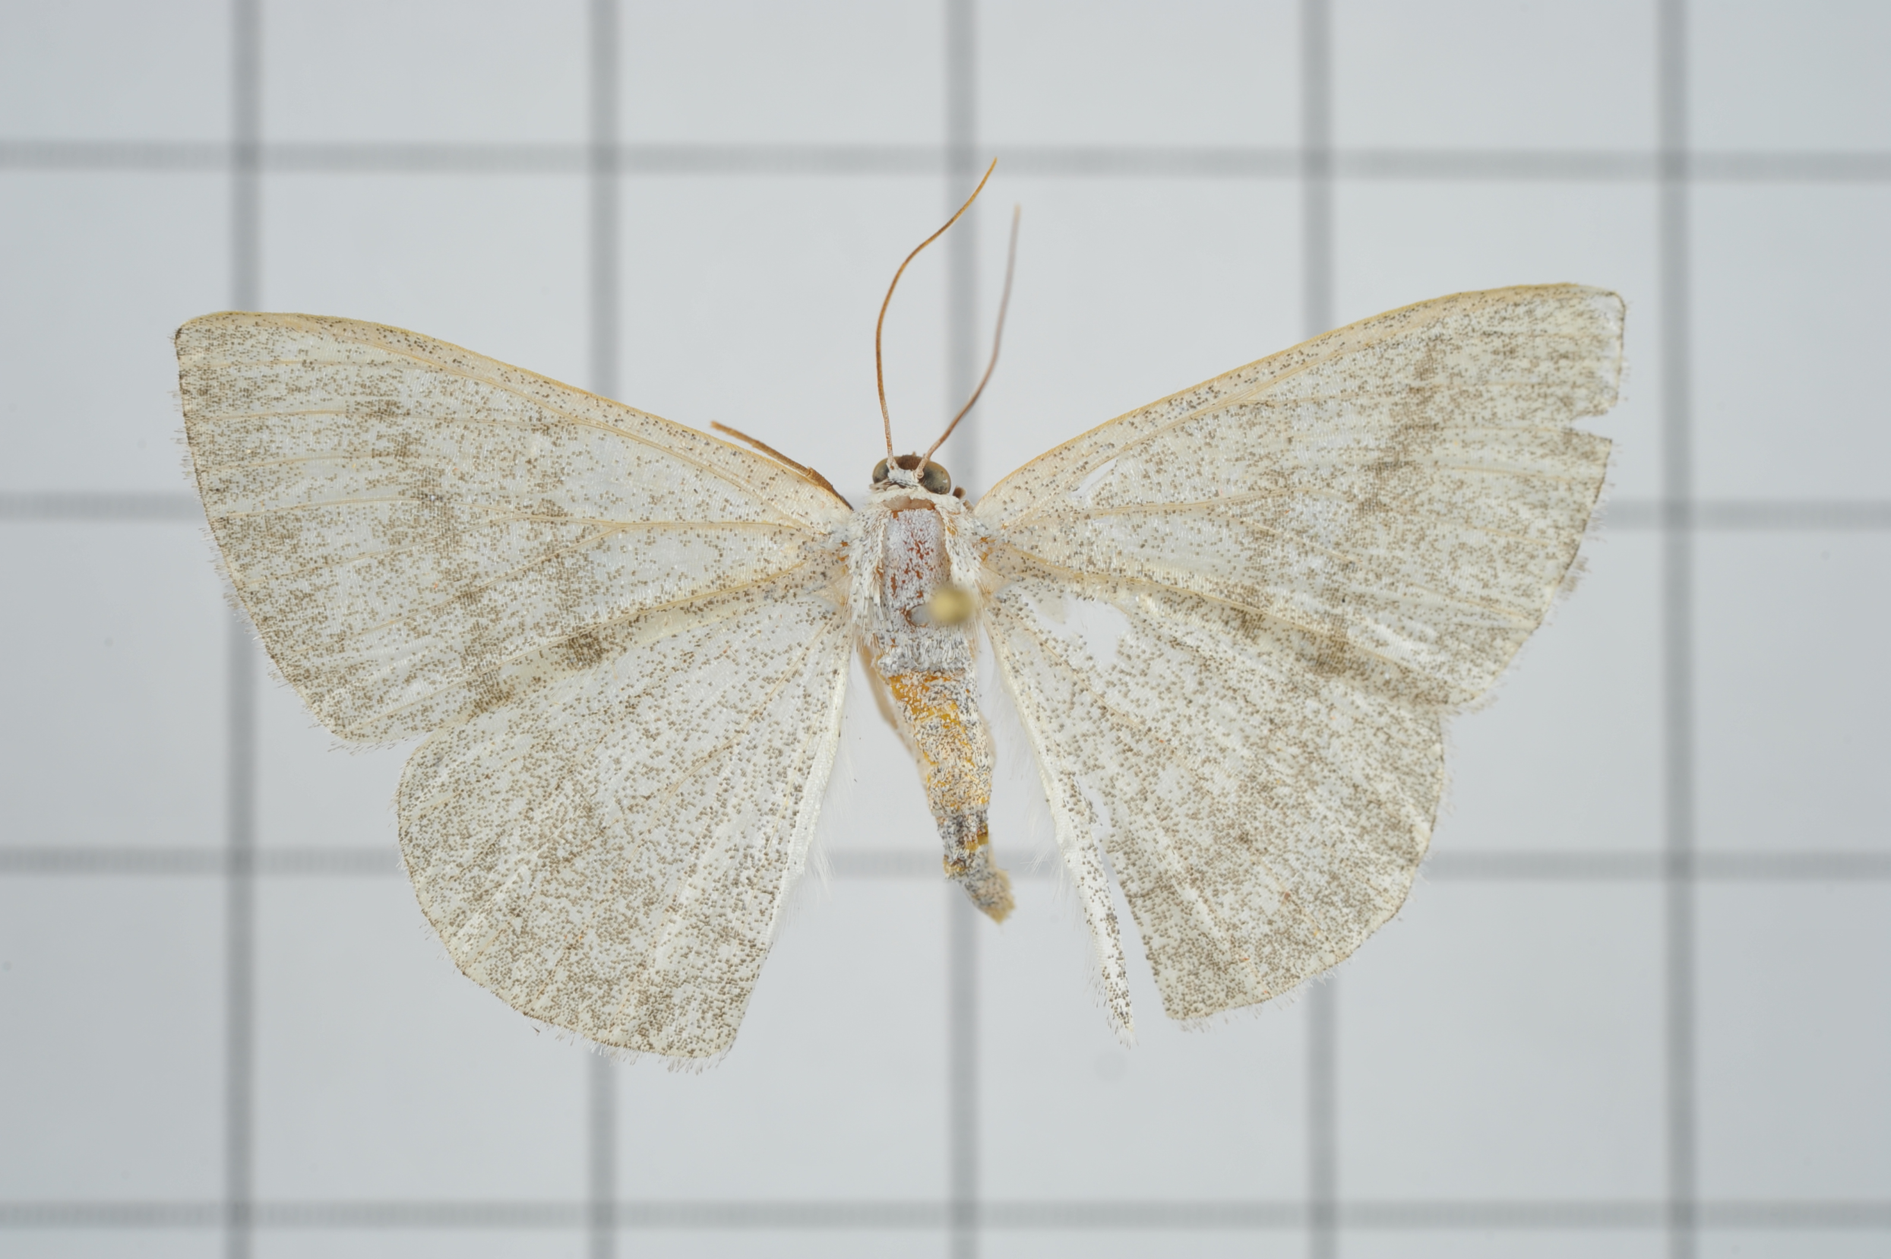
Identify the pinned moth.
Lomographa platyleucata marginata
